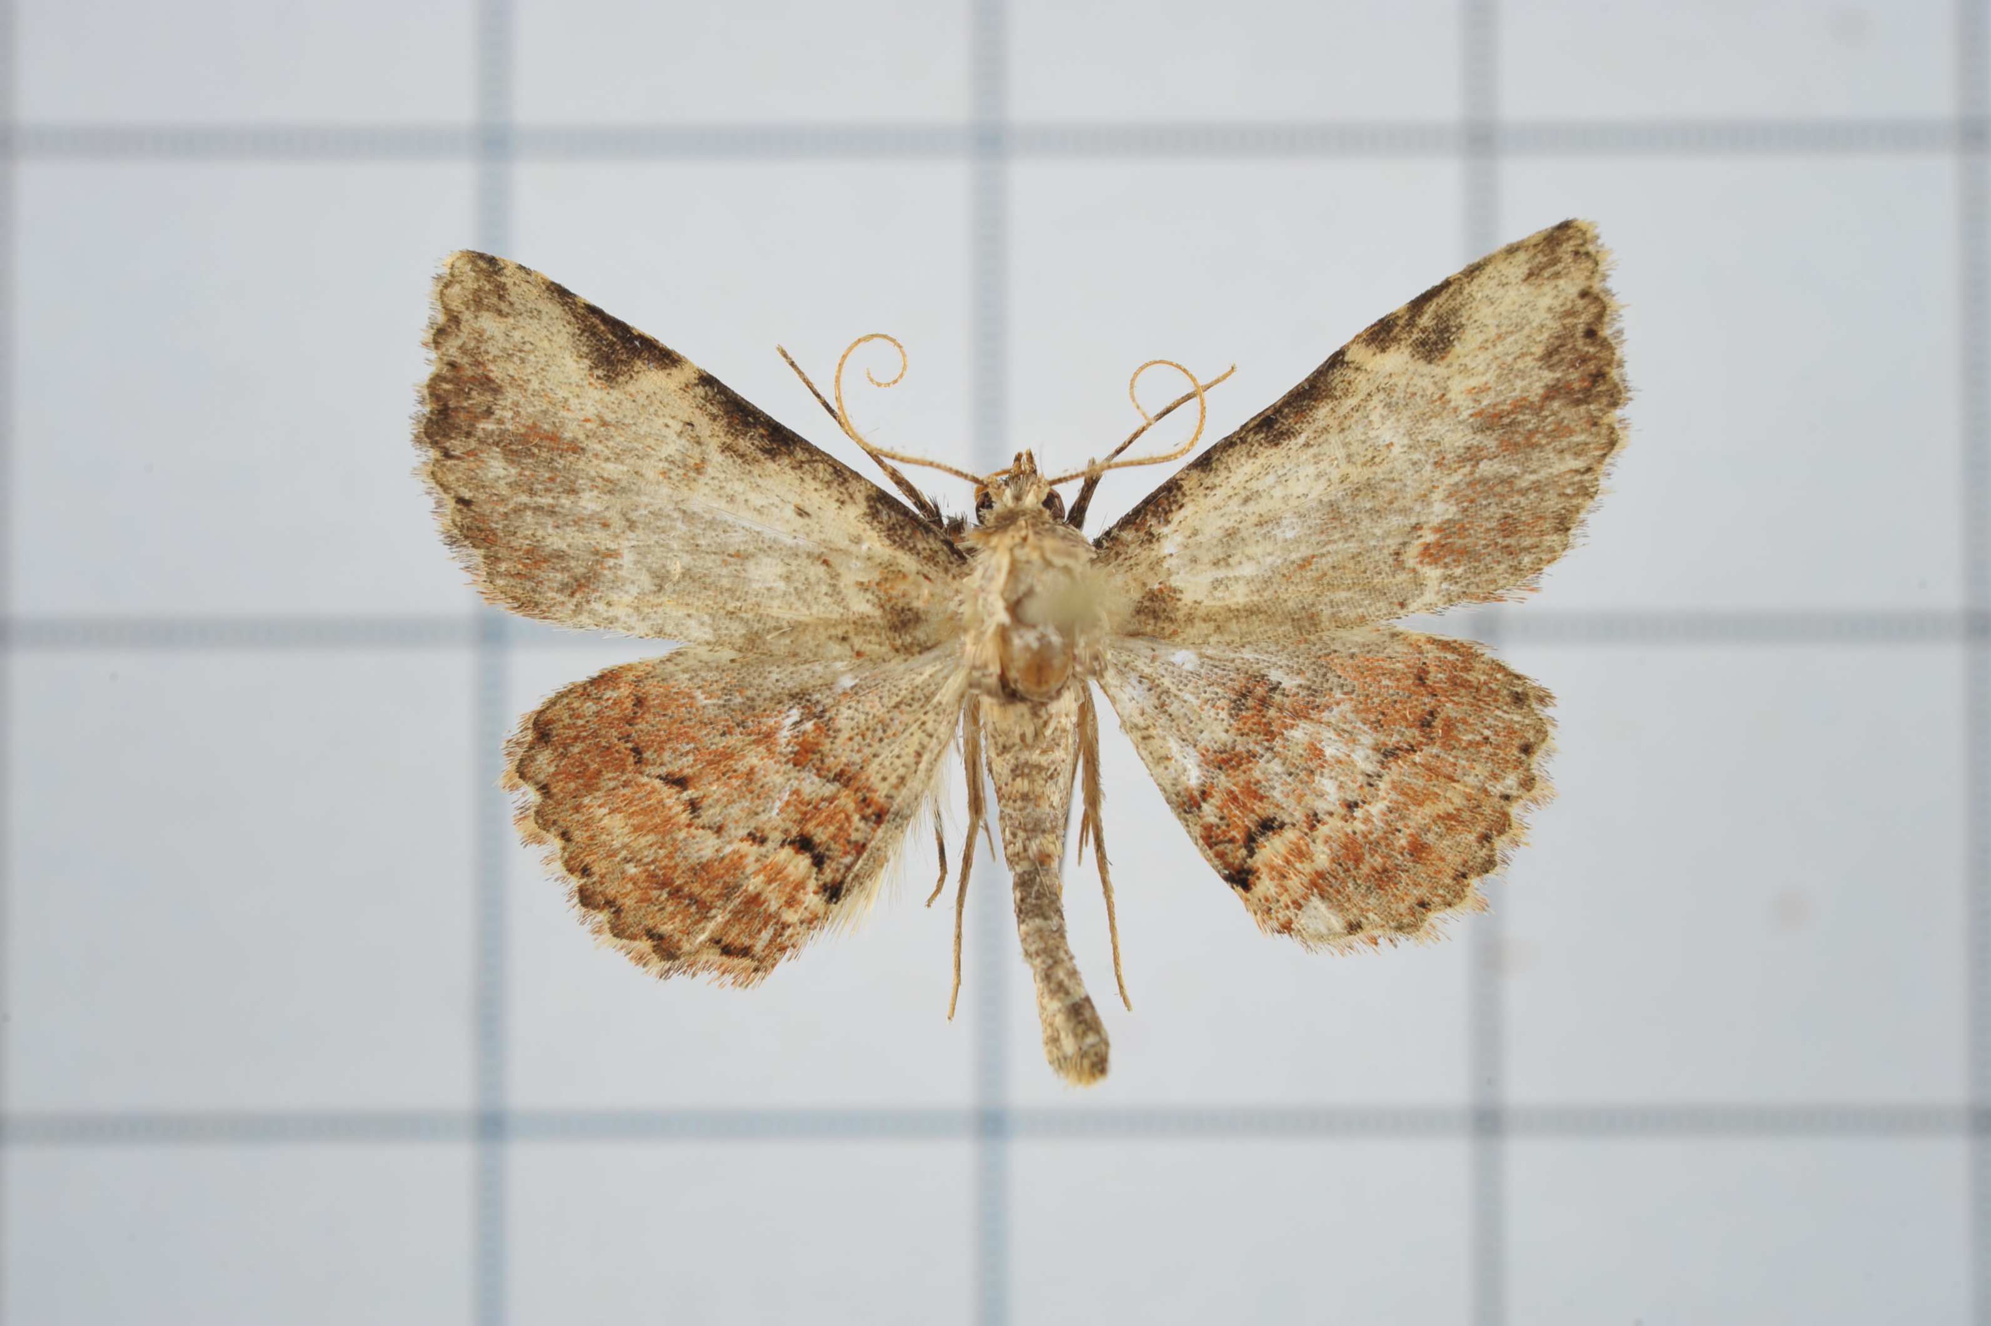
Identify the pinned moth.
Panilla minor
